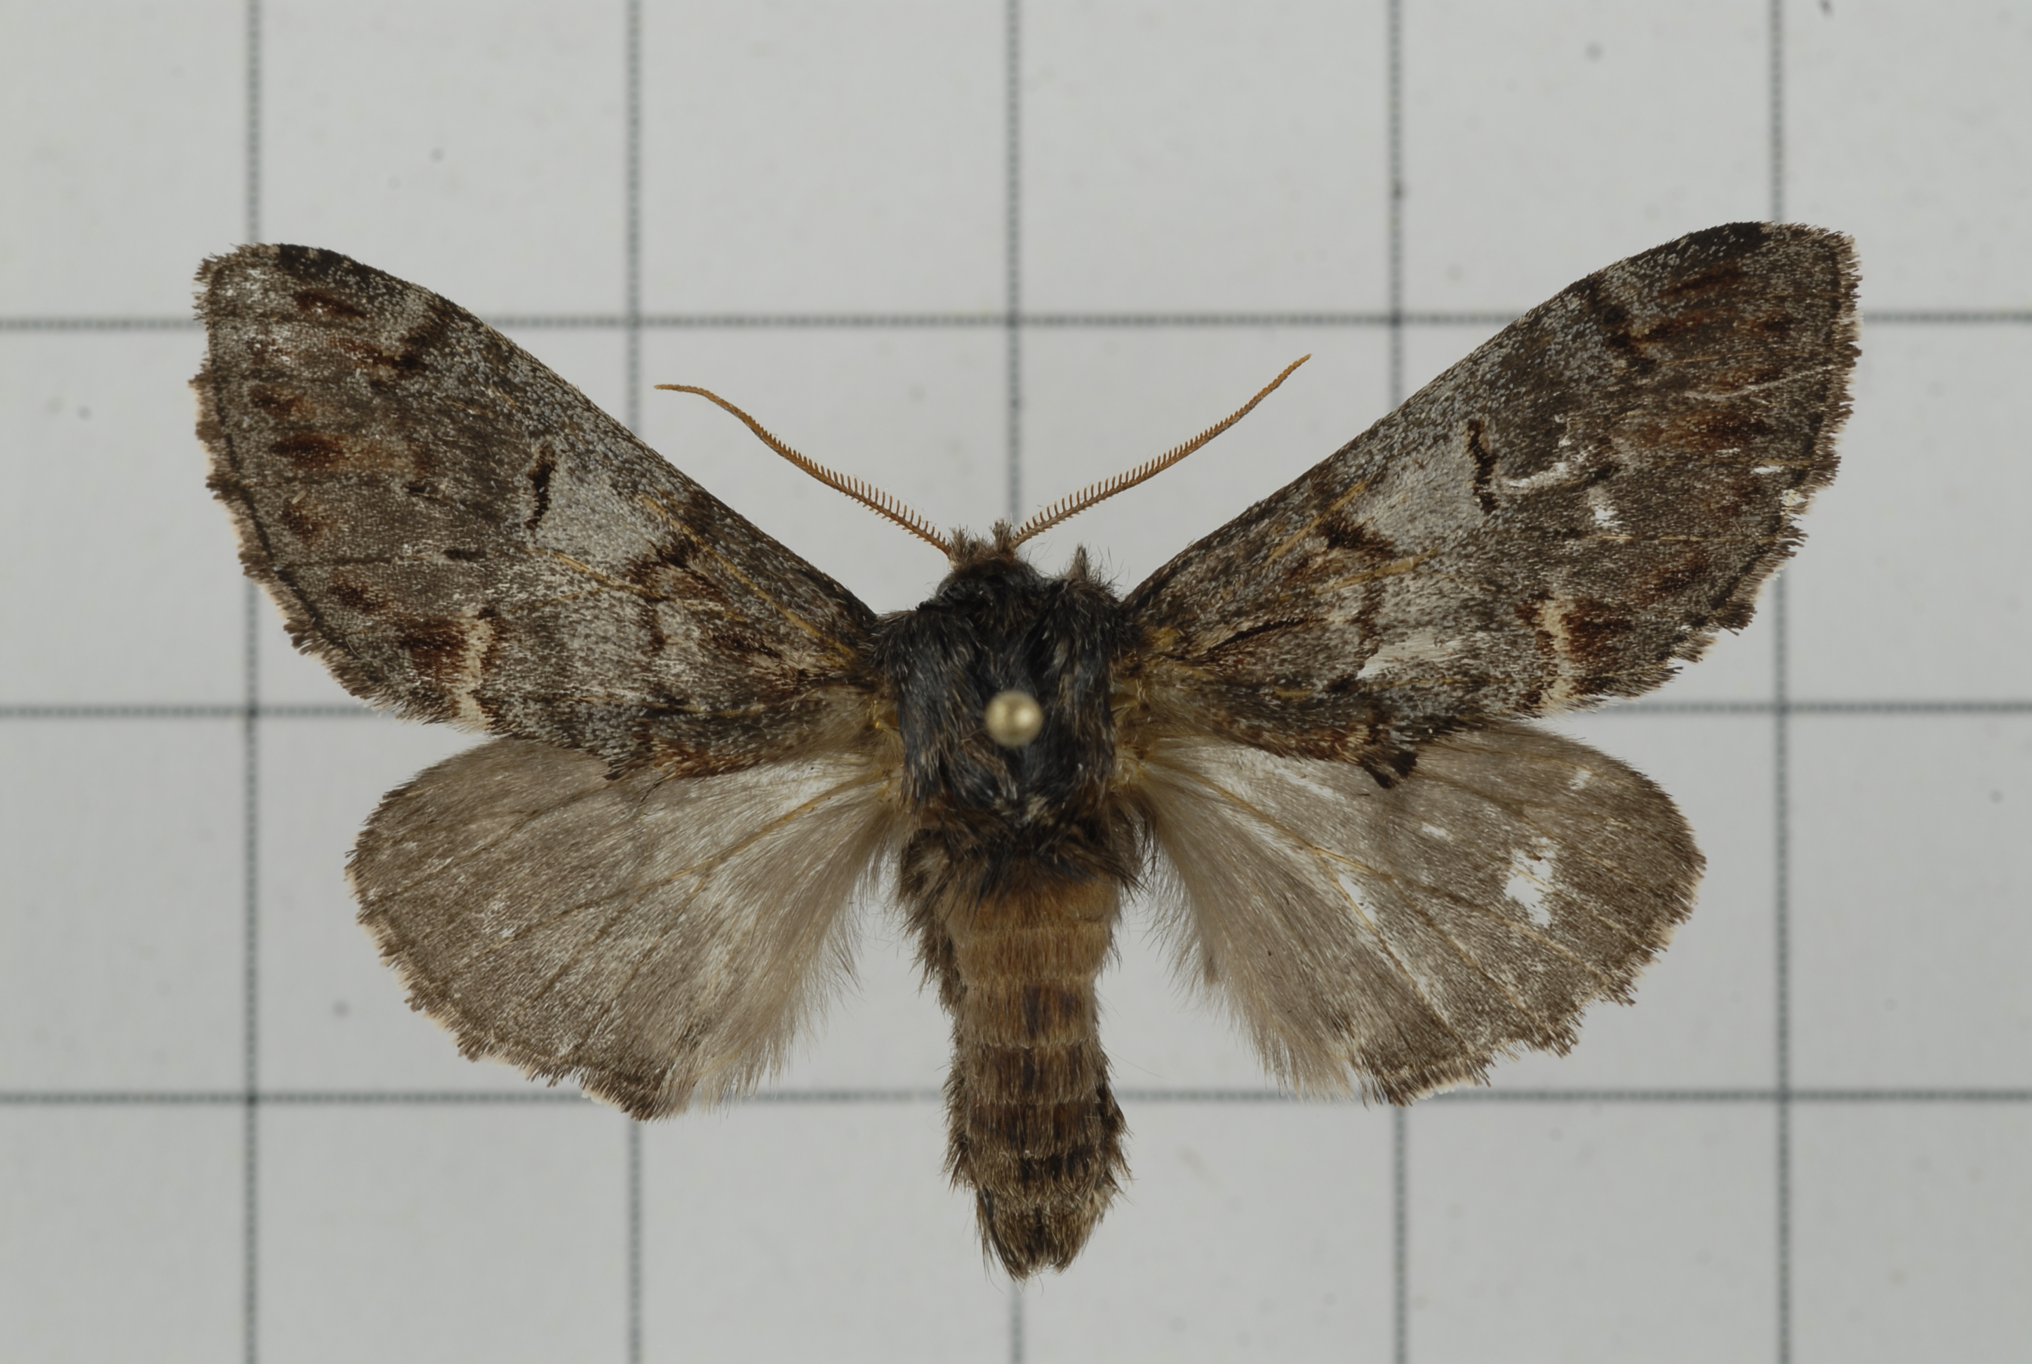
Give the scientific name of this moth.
Notodonta griseotincta
